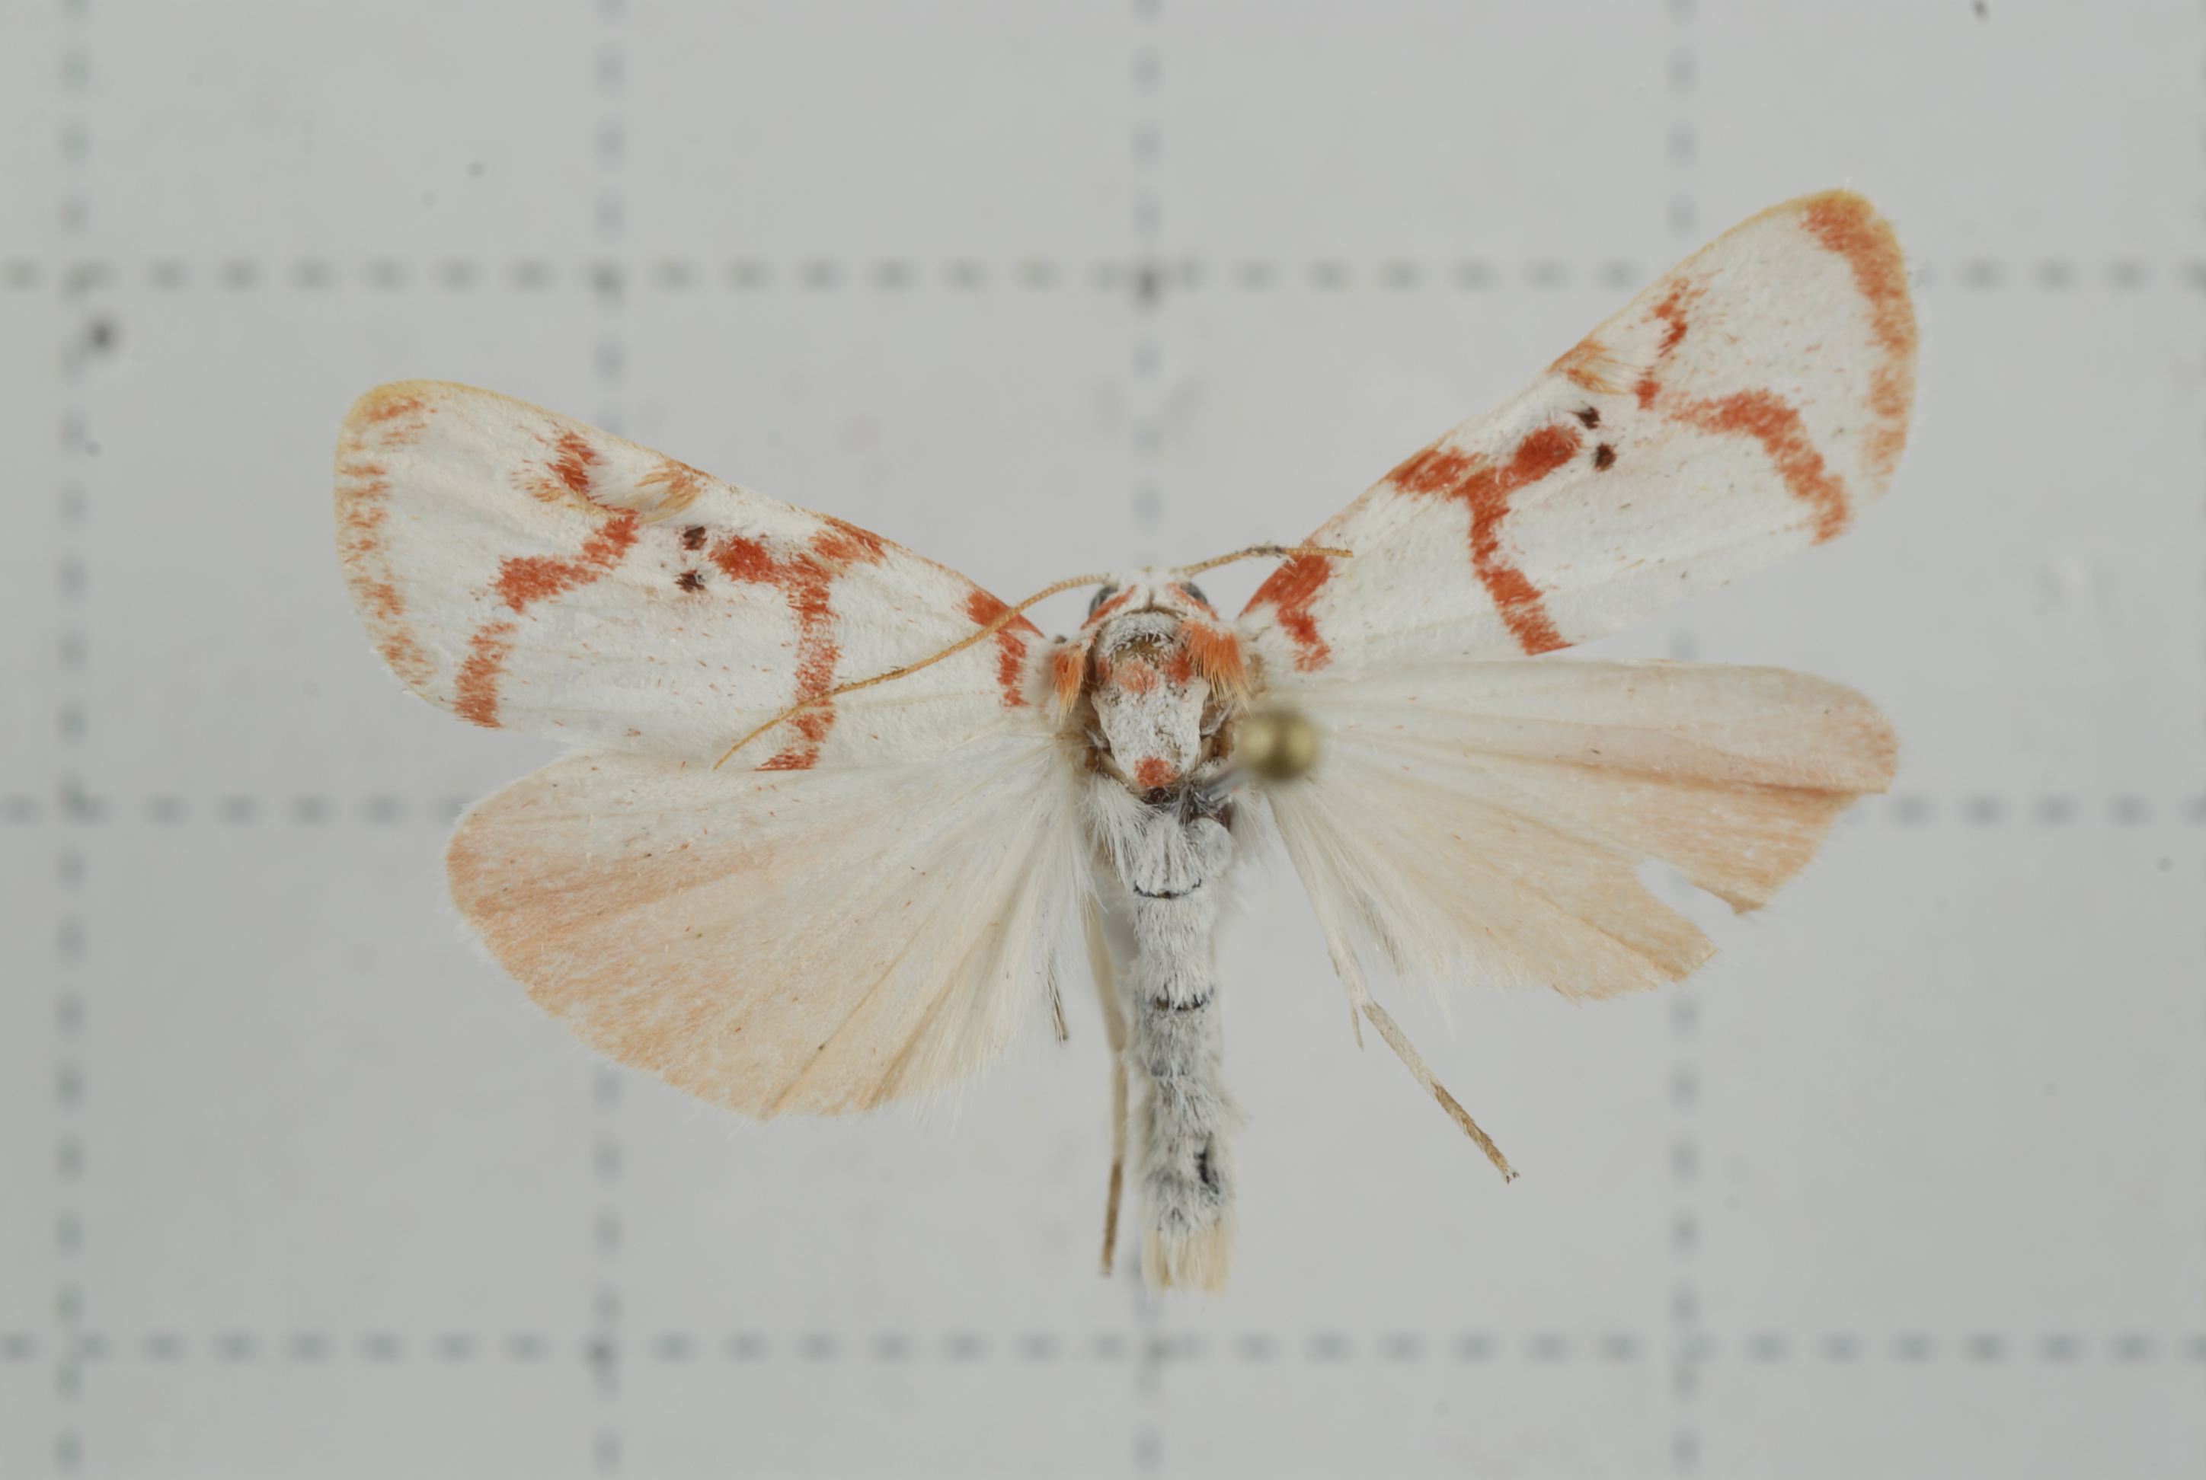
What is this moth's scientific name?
Cyana hamata hamata
